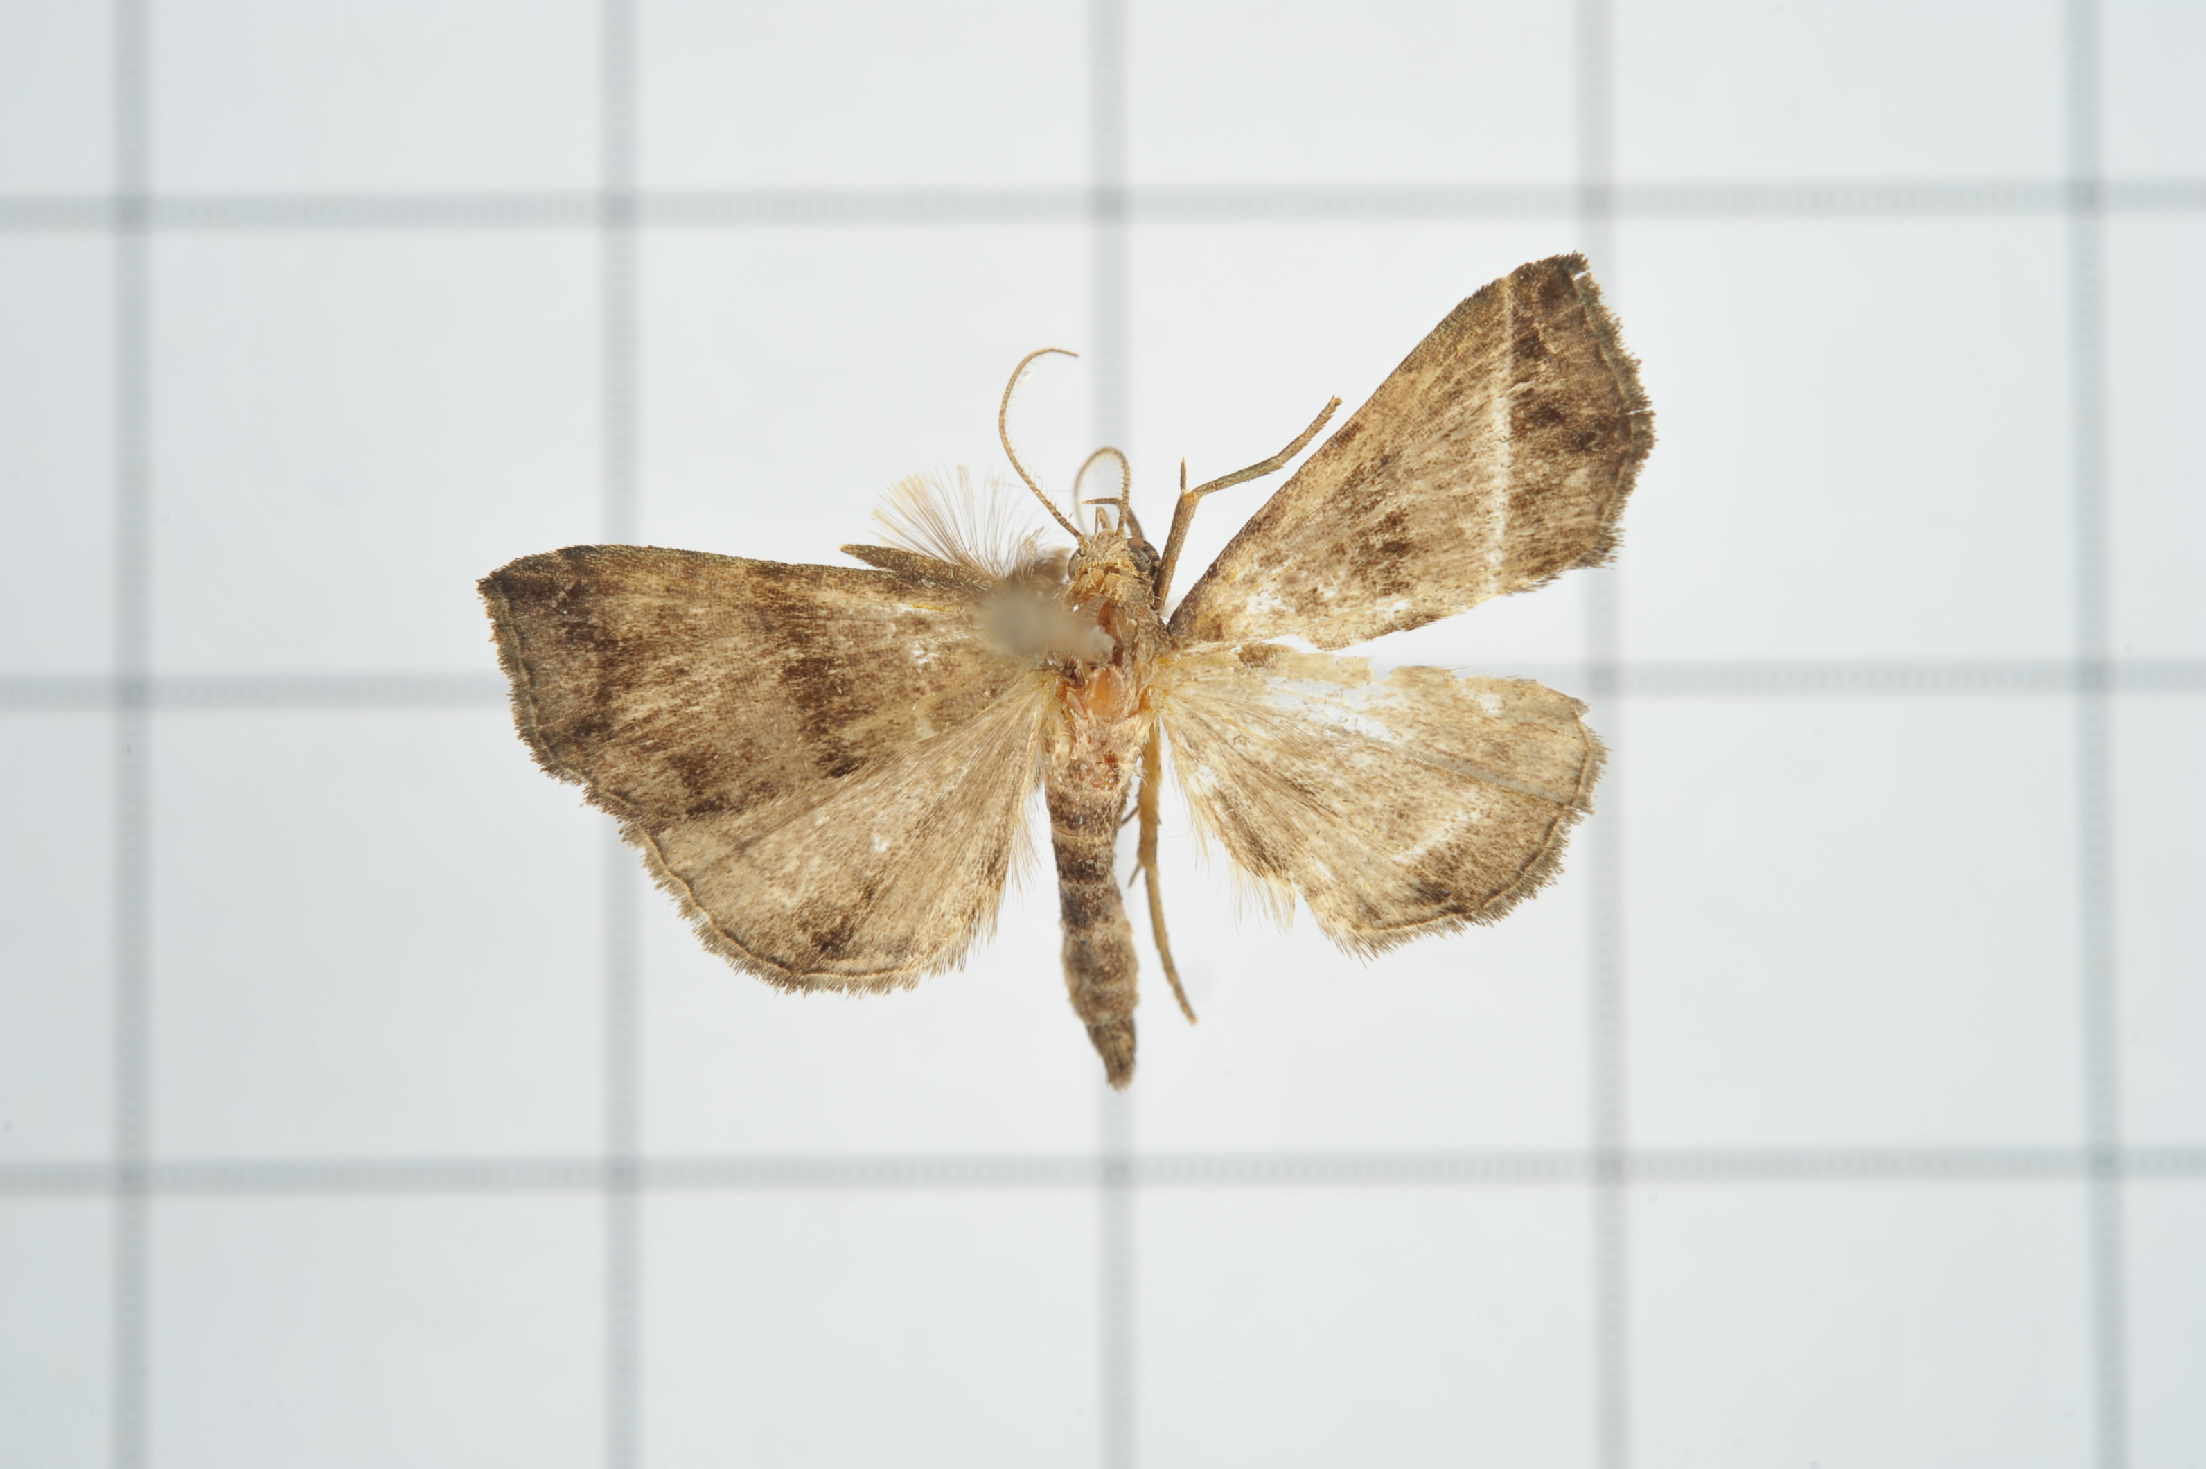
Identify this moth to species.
Hipoepa fractalis
